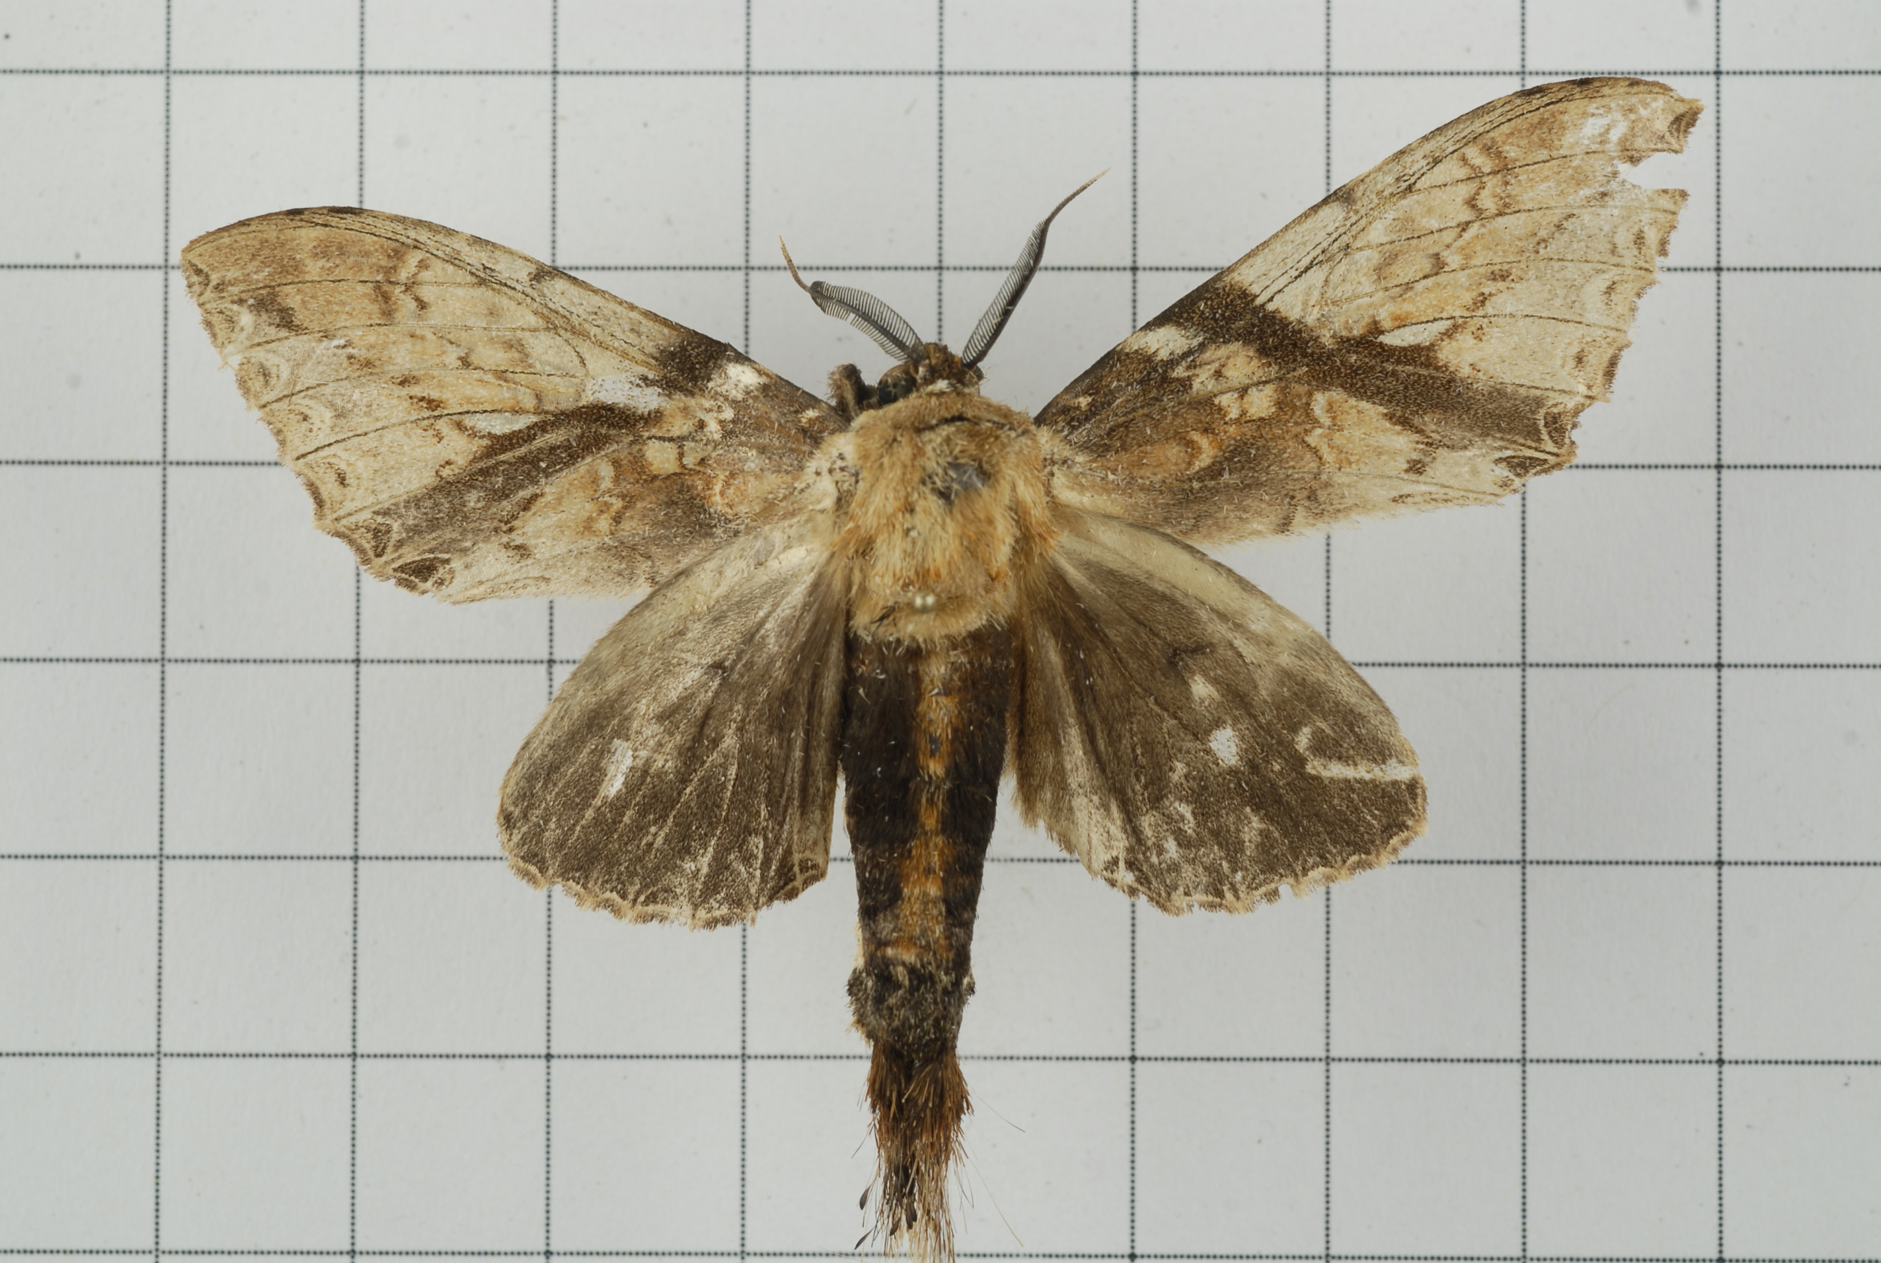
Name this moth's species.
Dudusa nobilis
